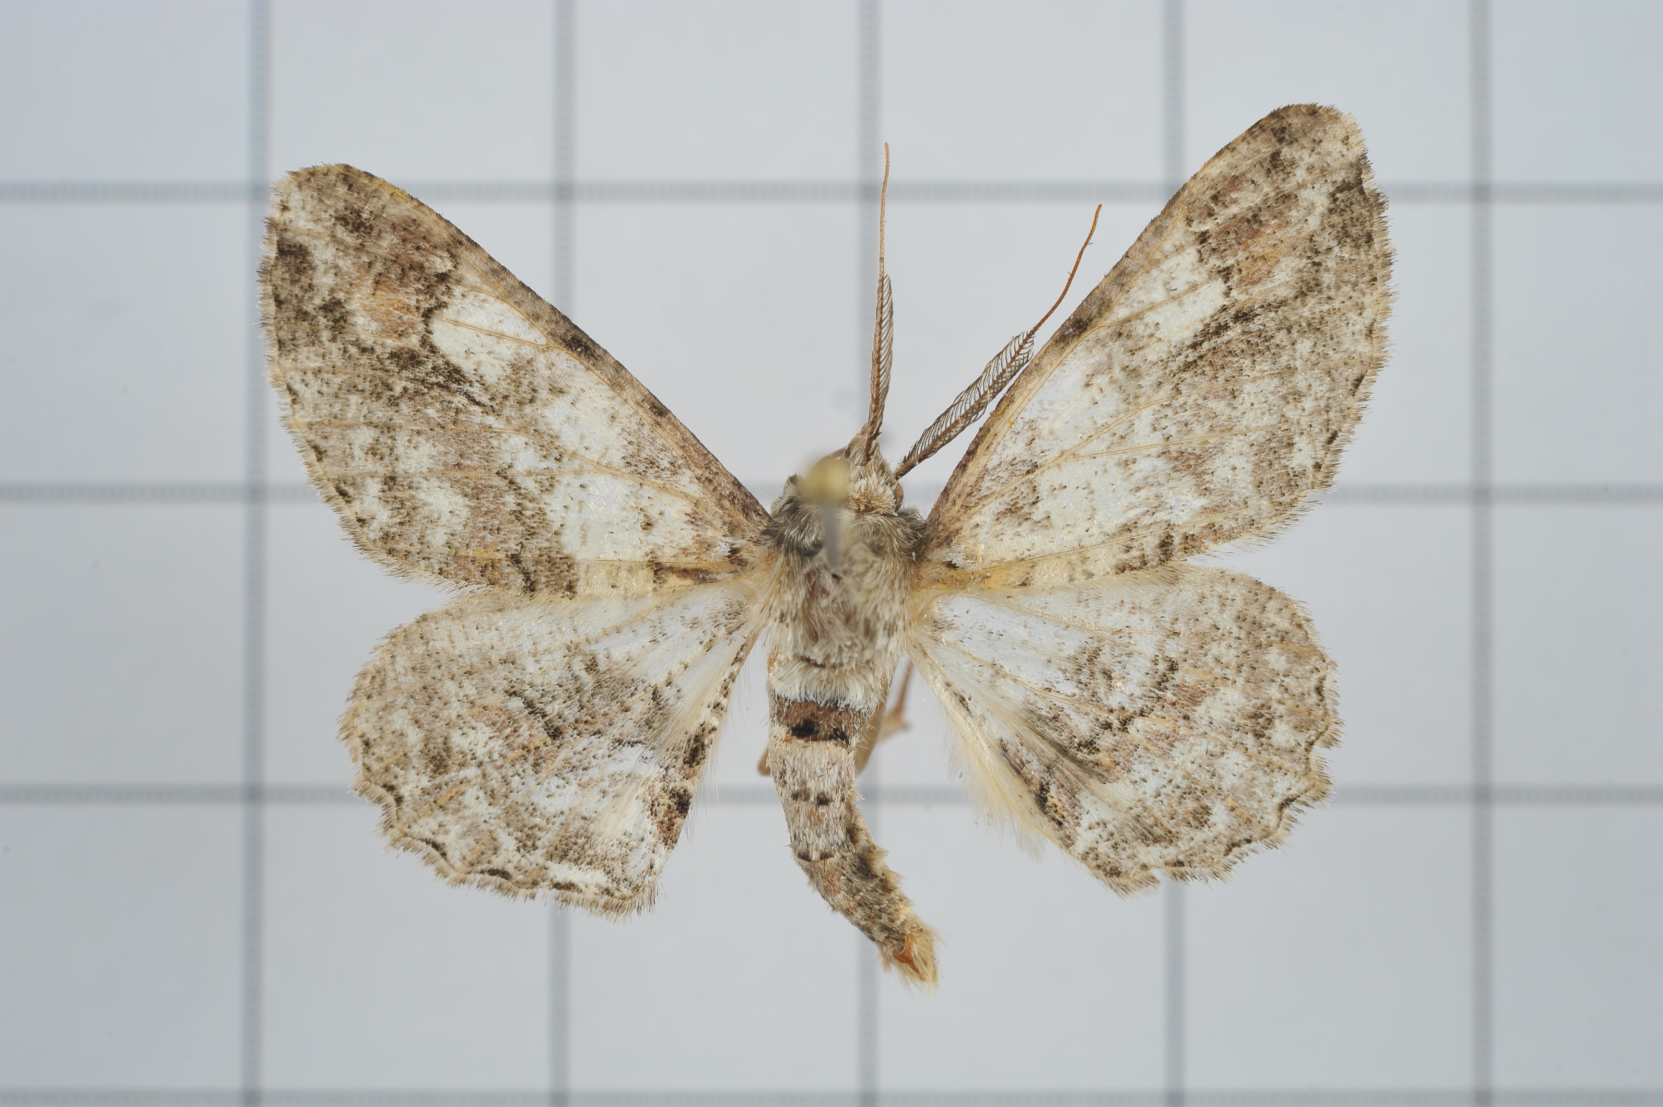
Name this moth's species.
Cleora fraterna
